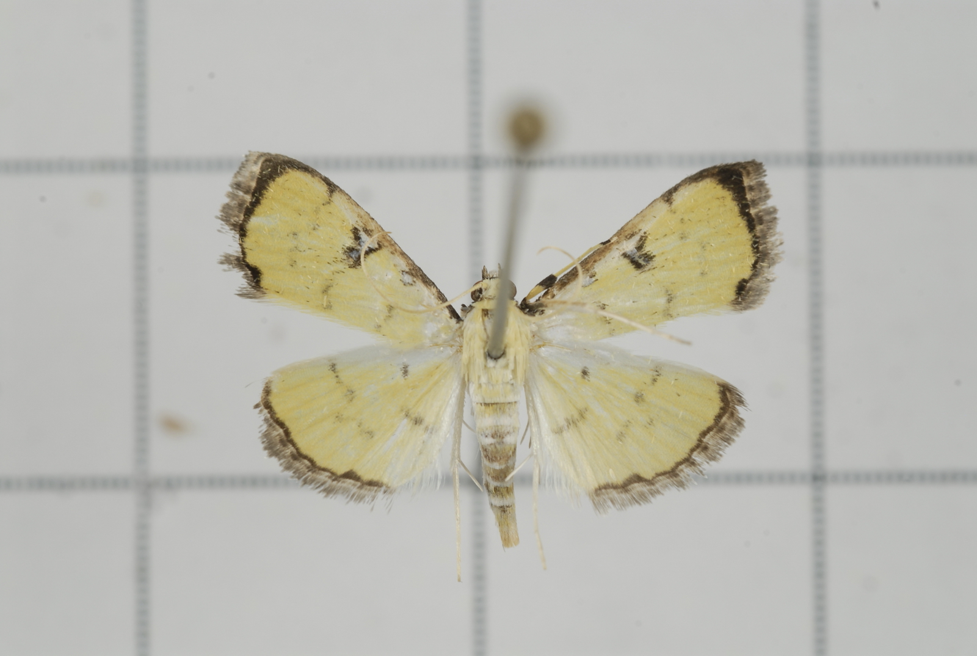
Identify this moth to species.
Goniorhynchus butyrosa
